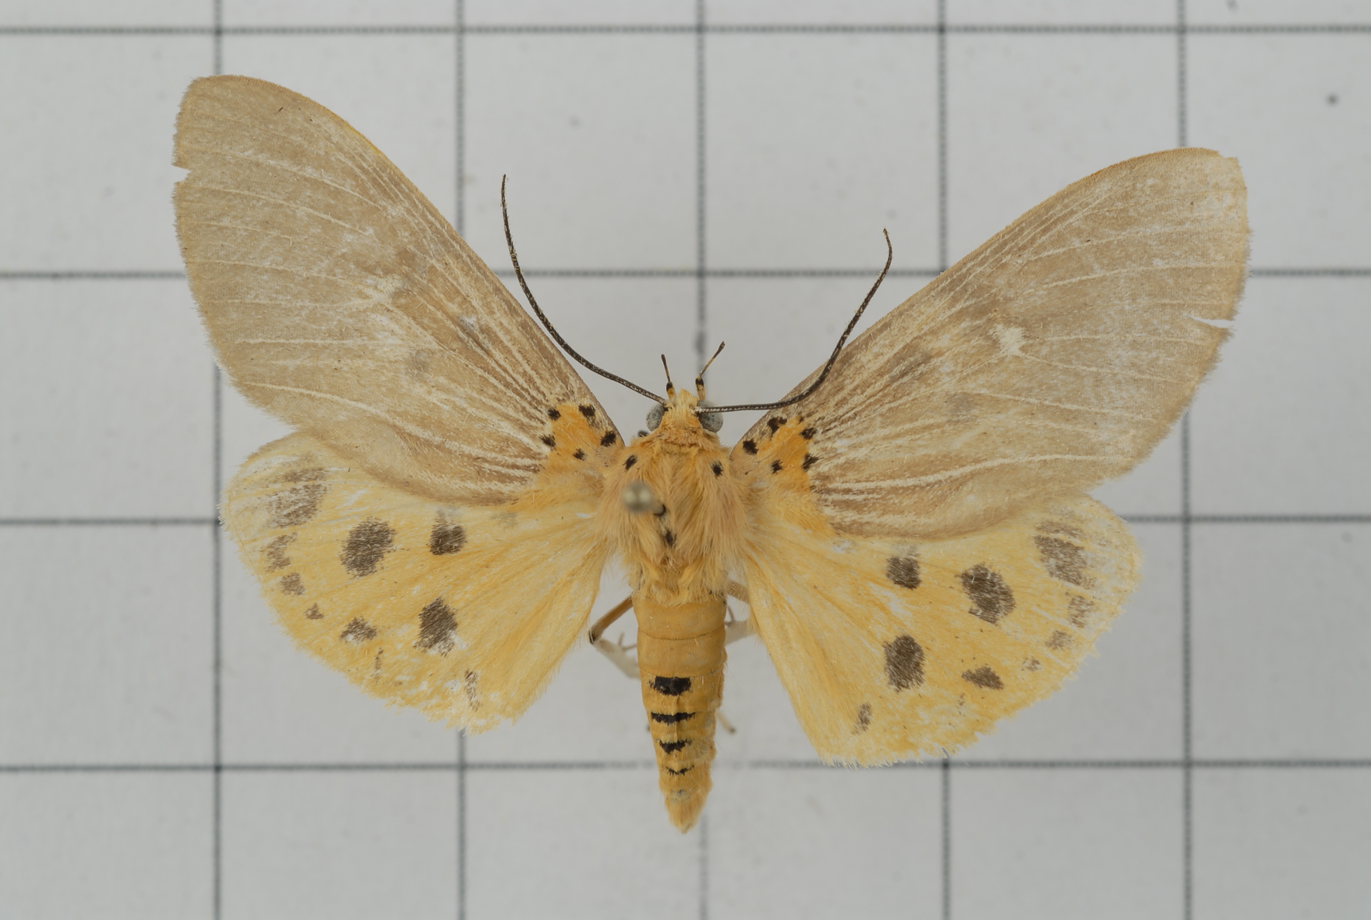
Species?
Asota caricae
